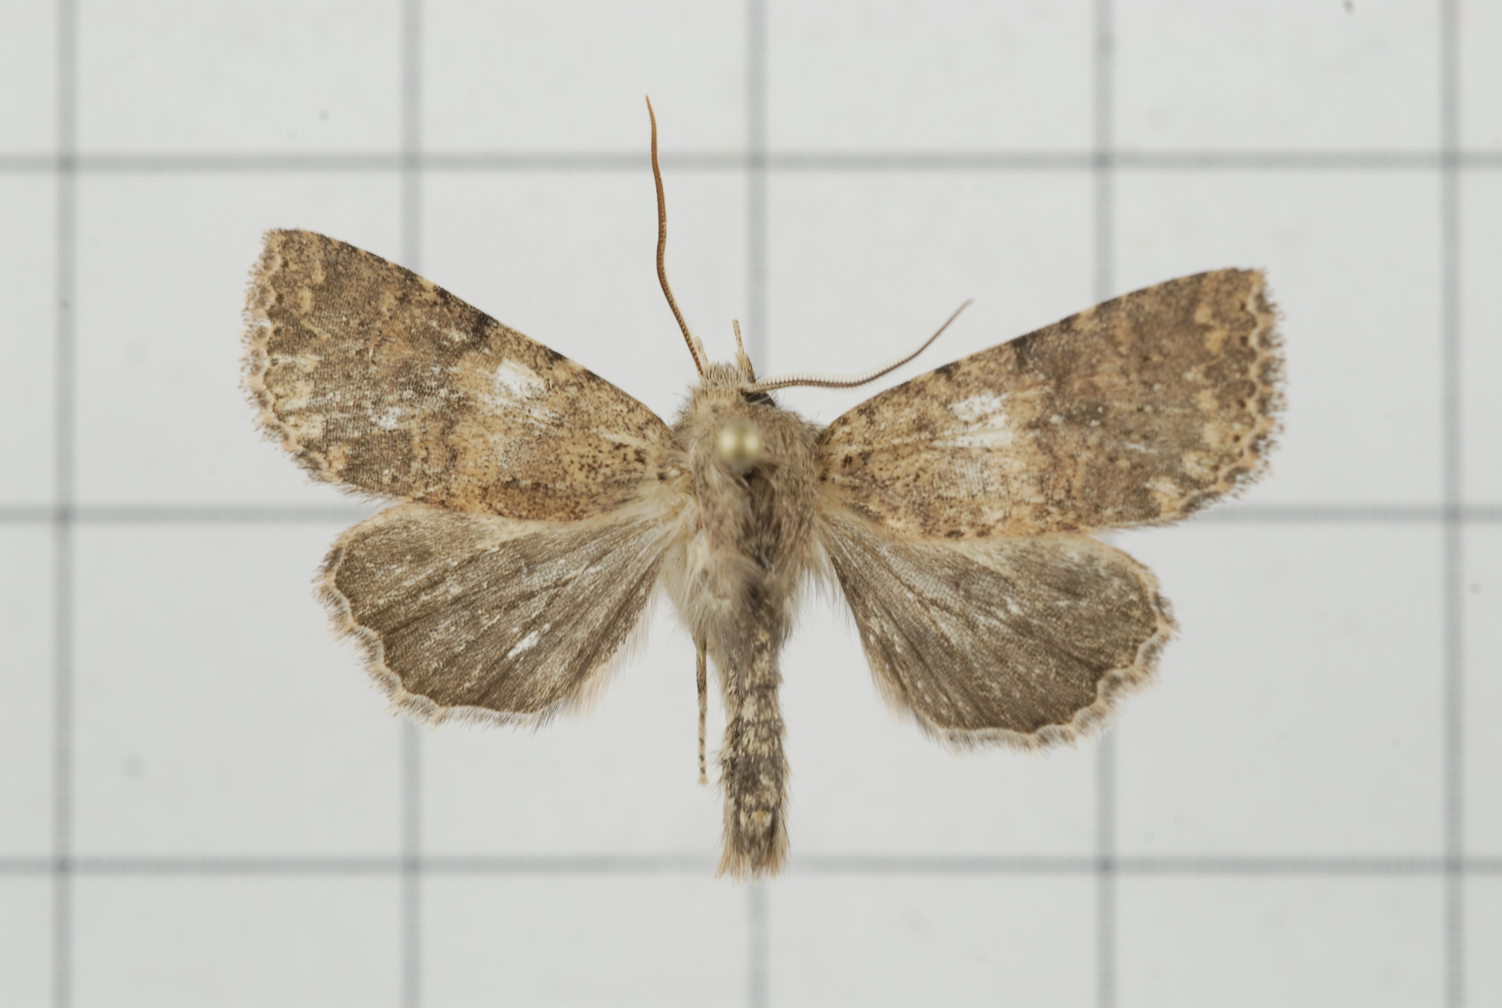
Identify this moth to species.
Hyalobole changae changae
